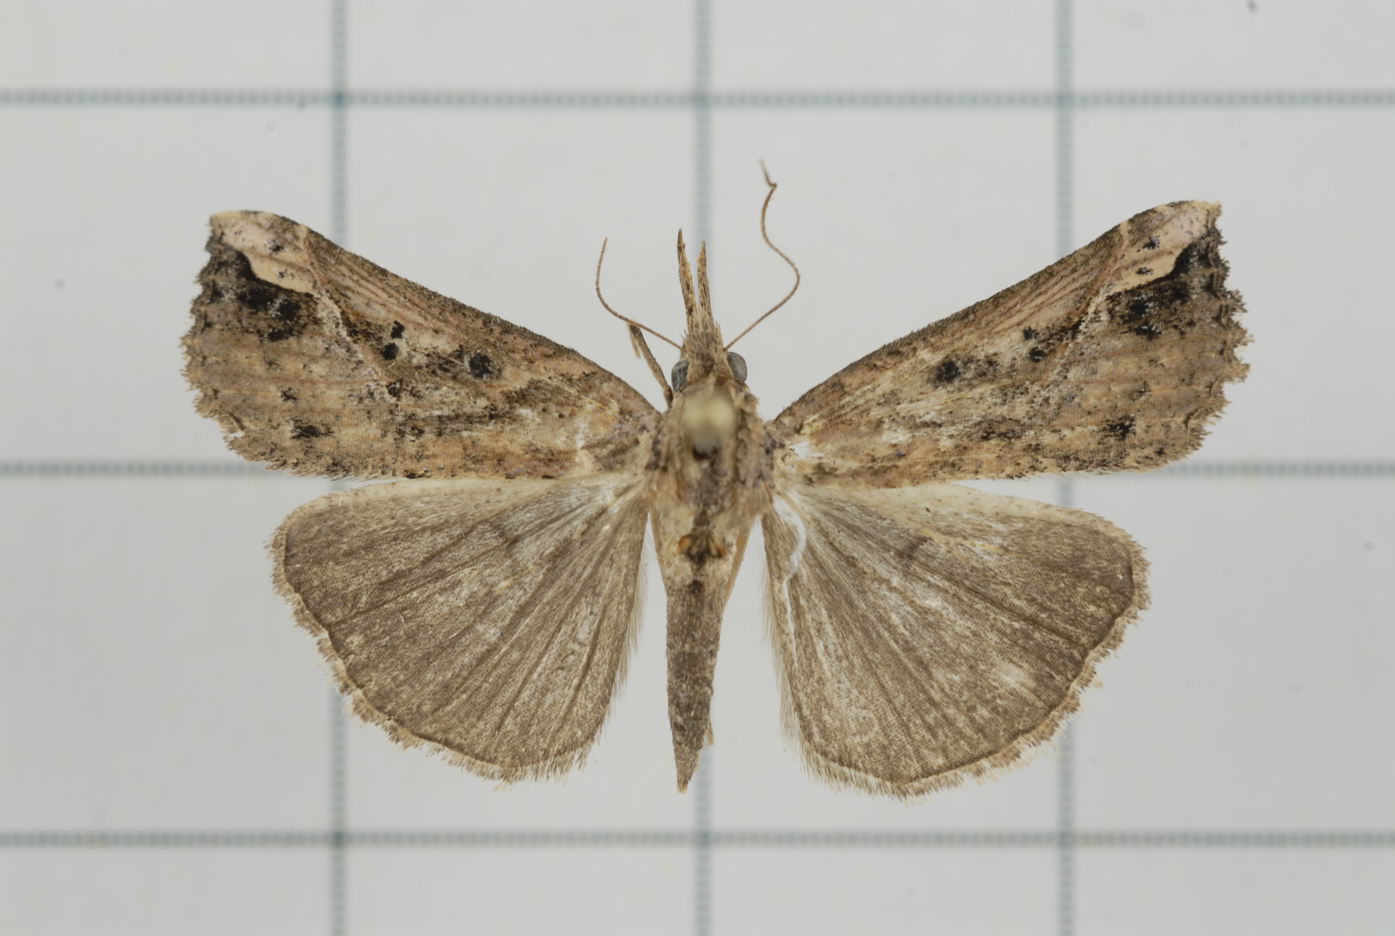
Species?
Hypena lignealis
